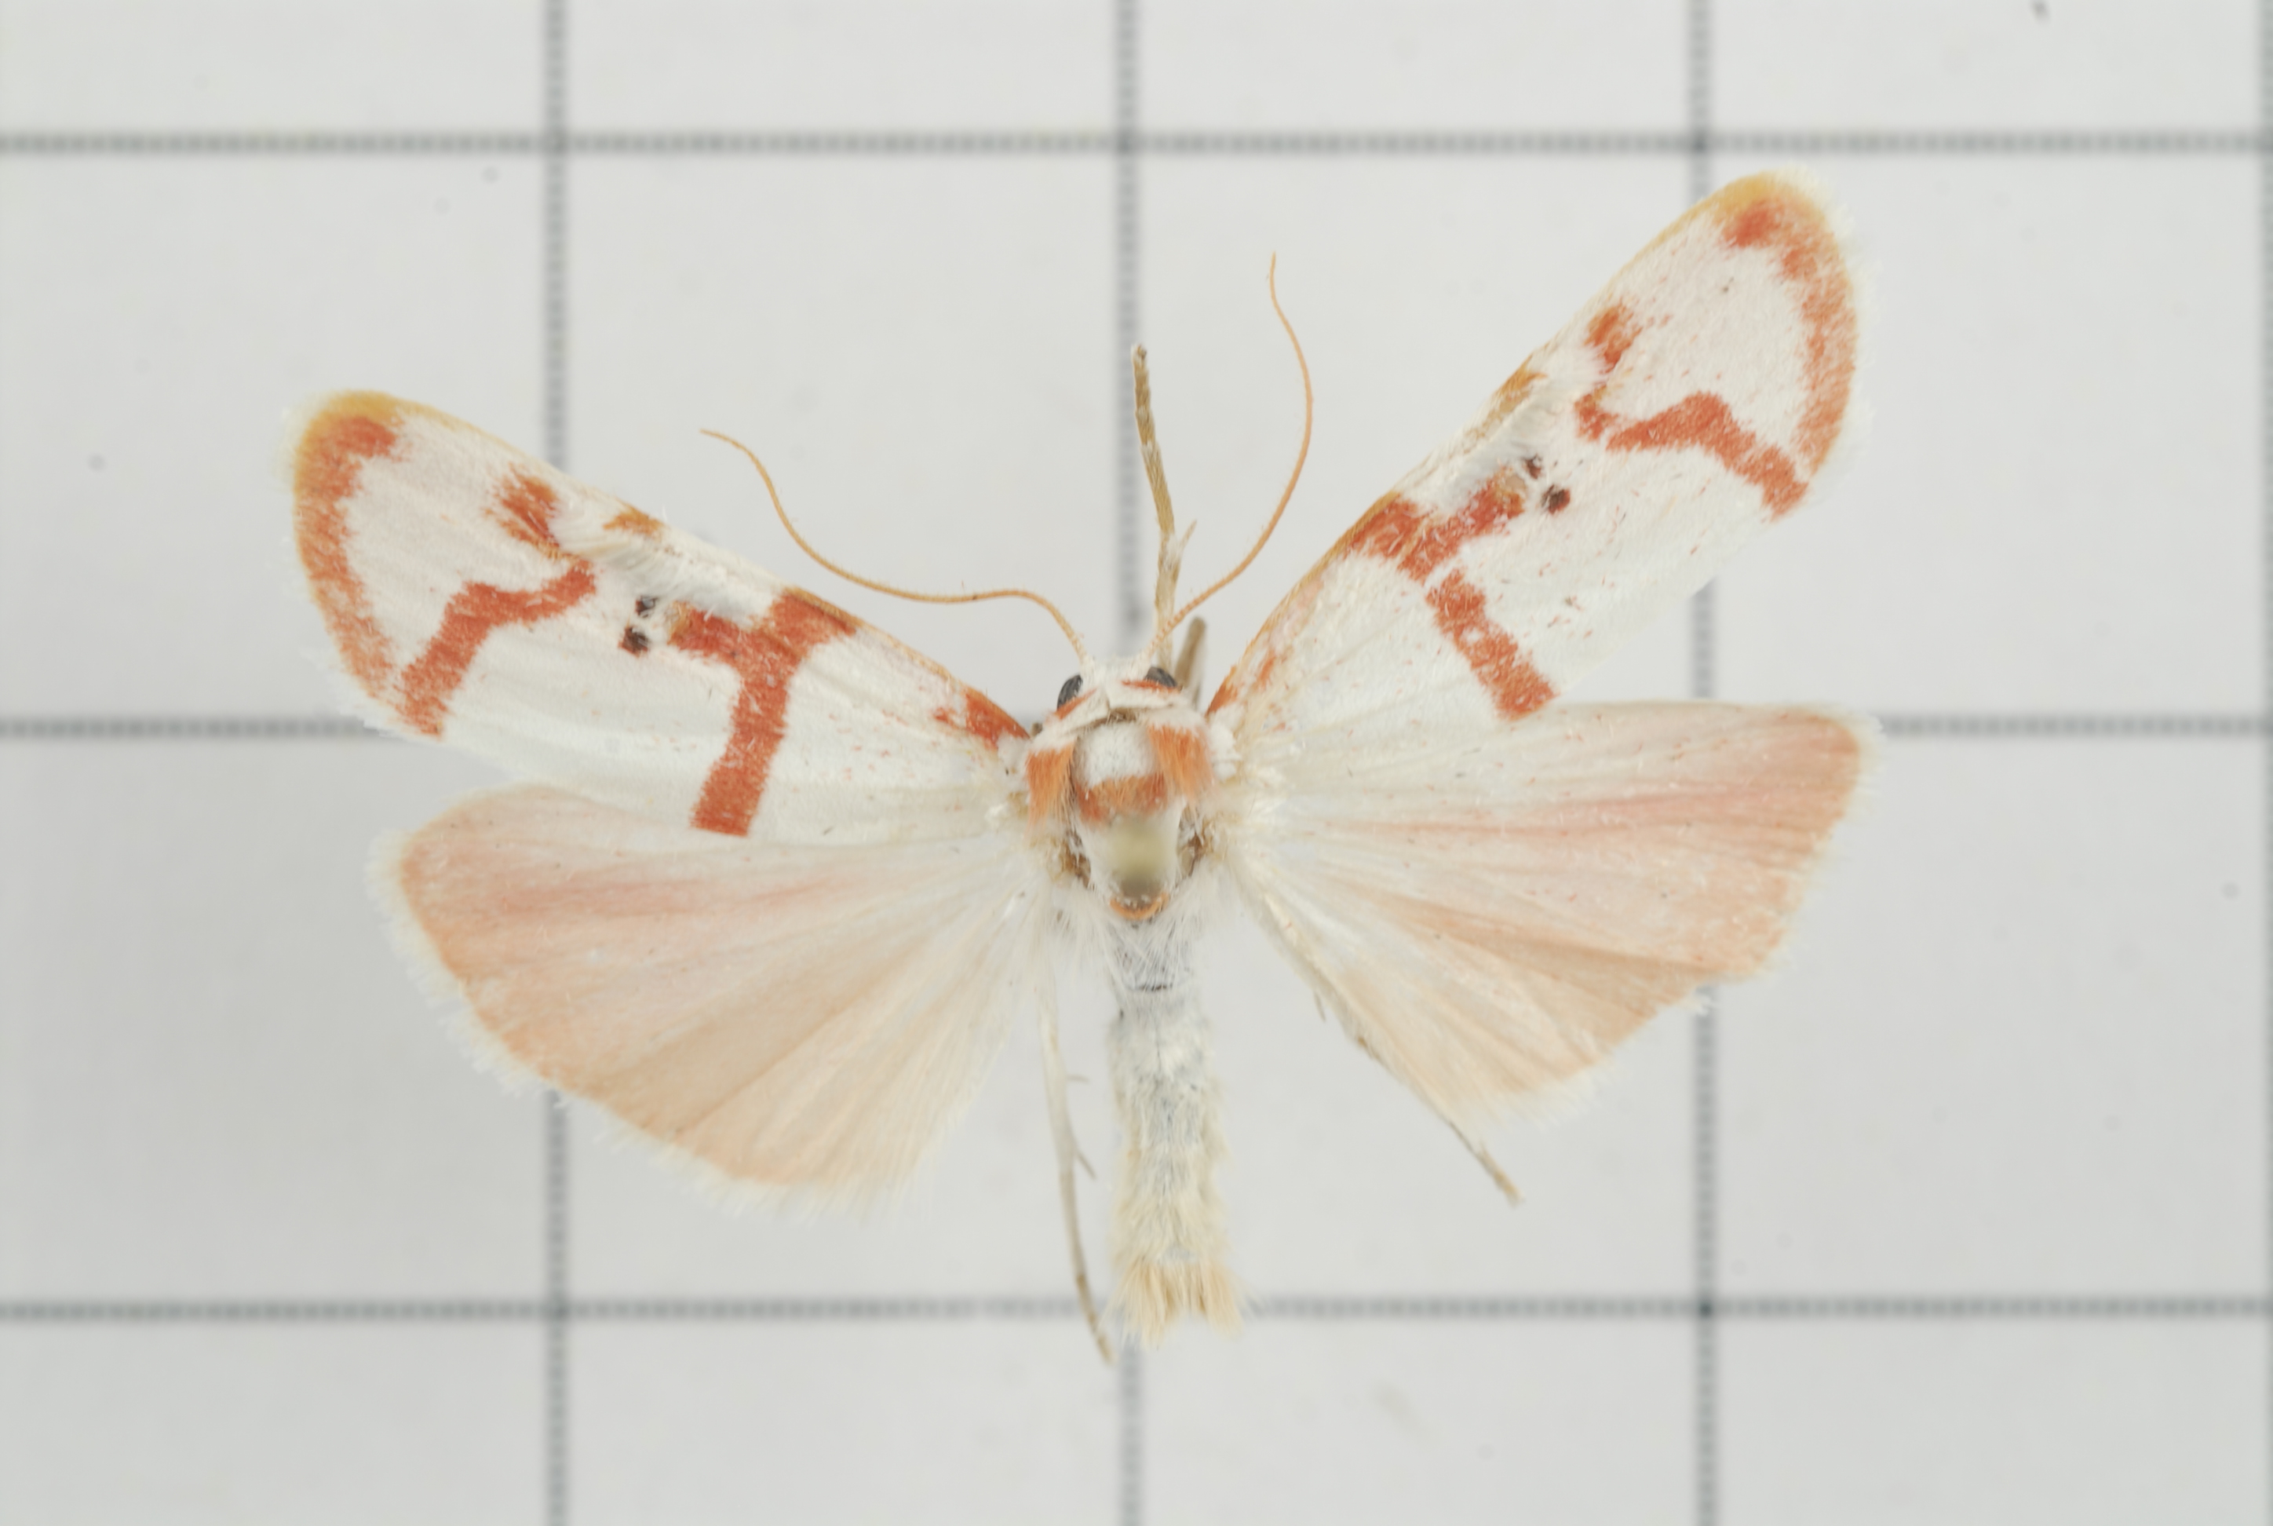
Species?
Cyana hamata hamata
